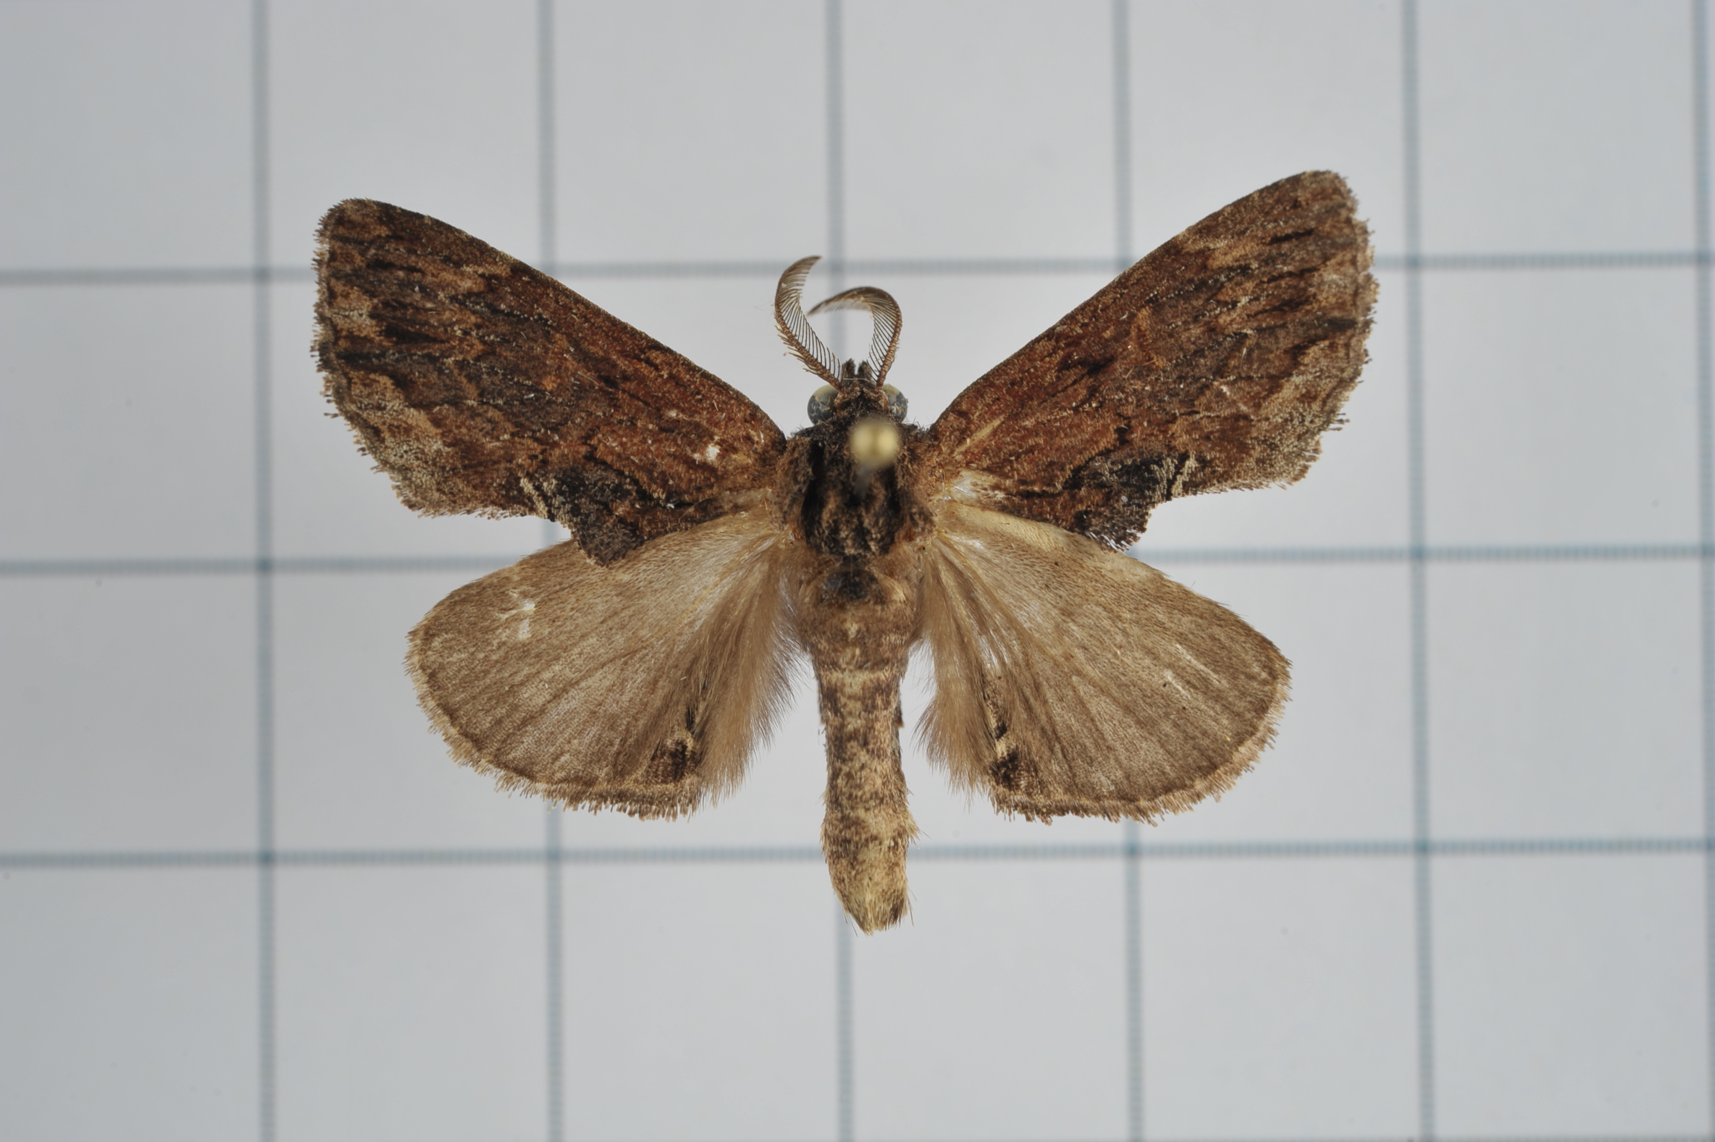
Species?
Lophontosia fusca
